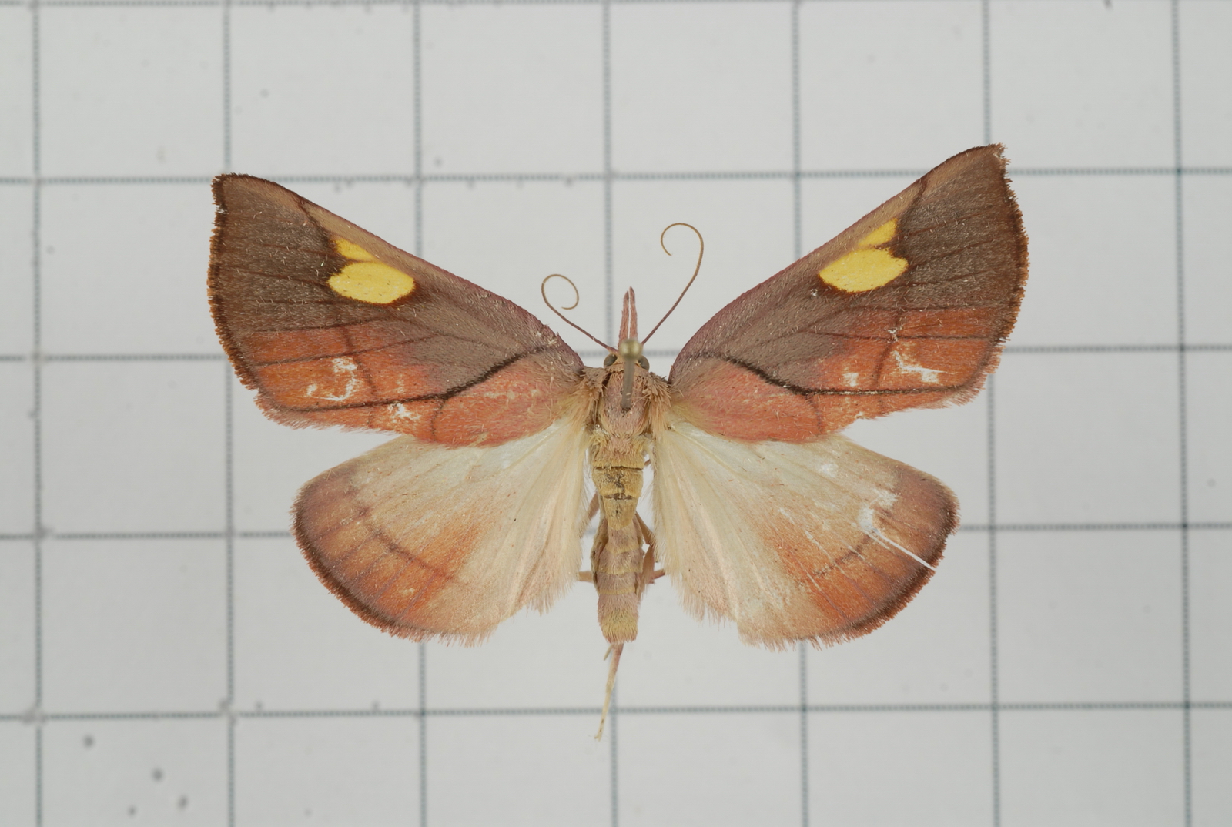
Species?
Orybina flaviplaga
